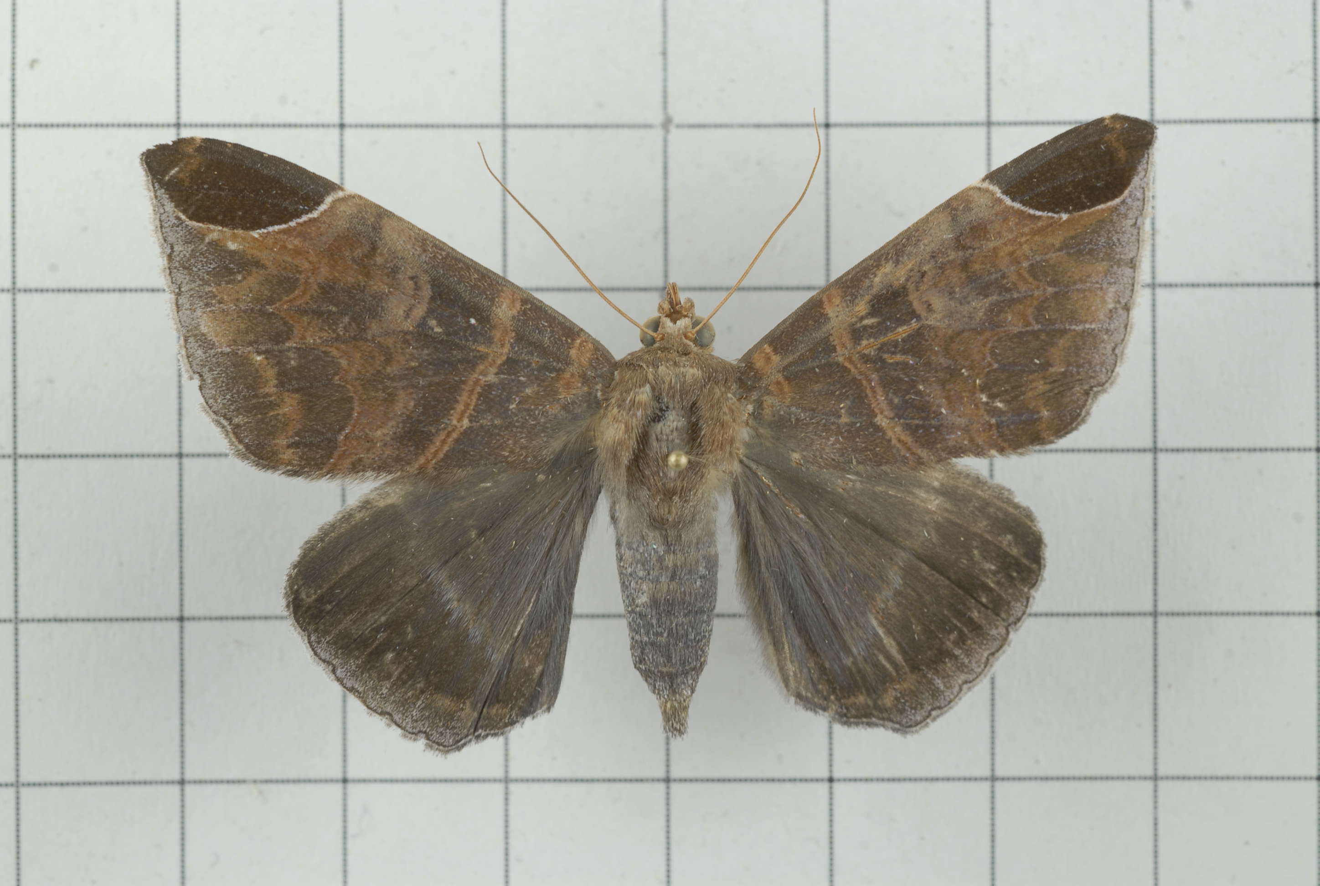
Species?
Pindara illibata
